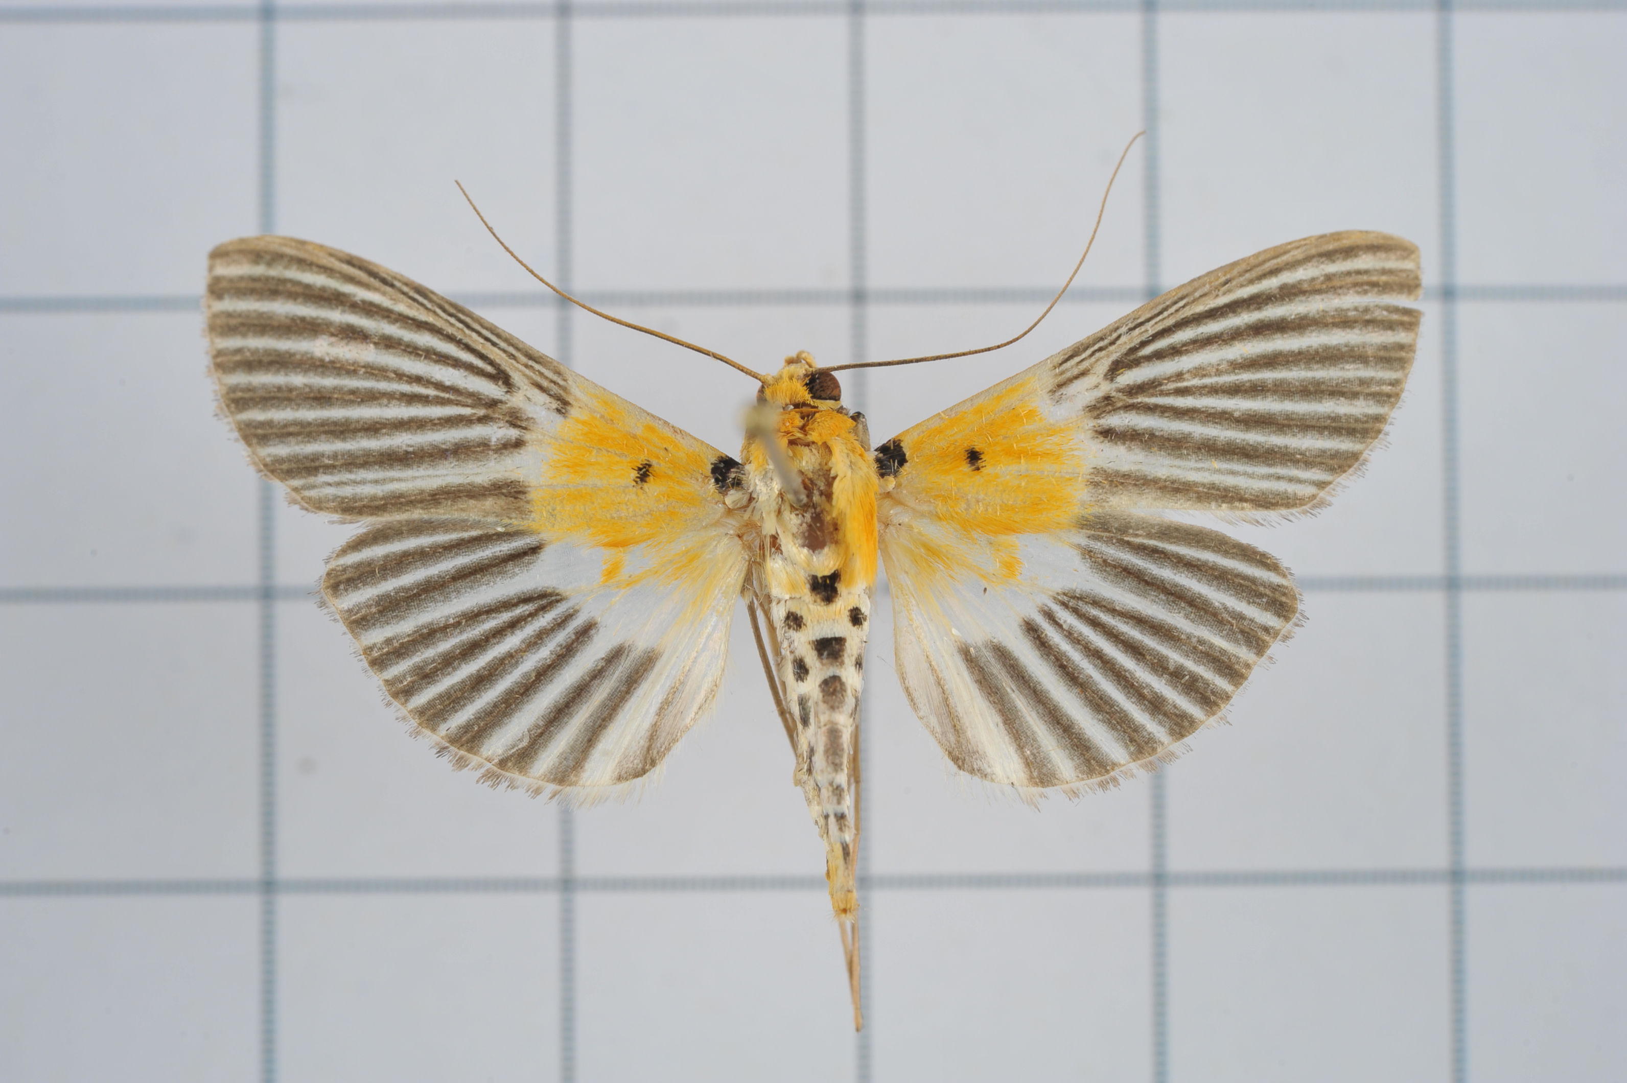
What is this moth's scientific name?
Nevrina procopia
